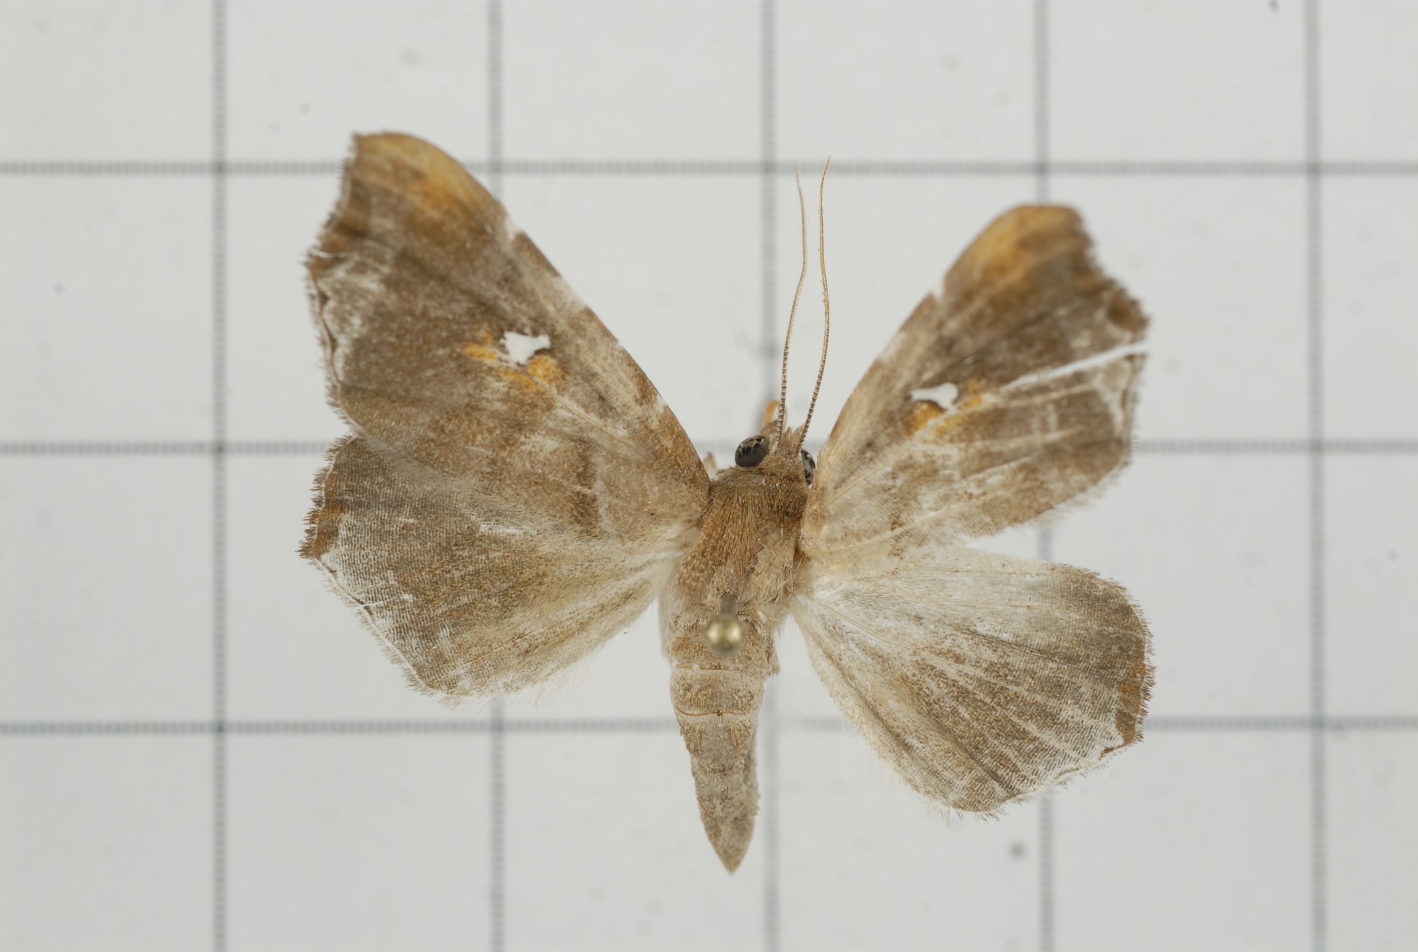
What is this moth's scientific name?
Episparis taiwana
